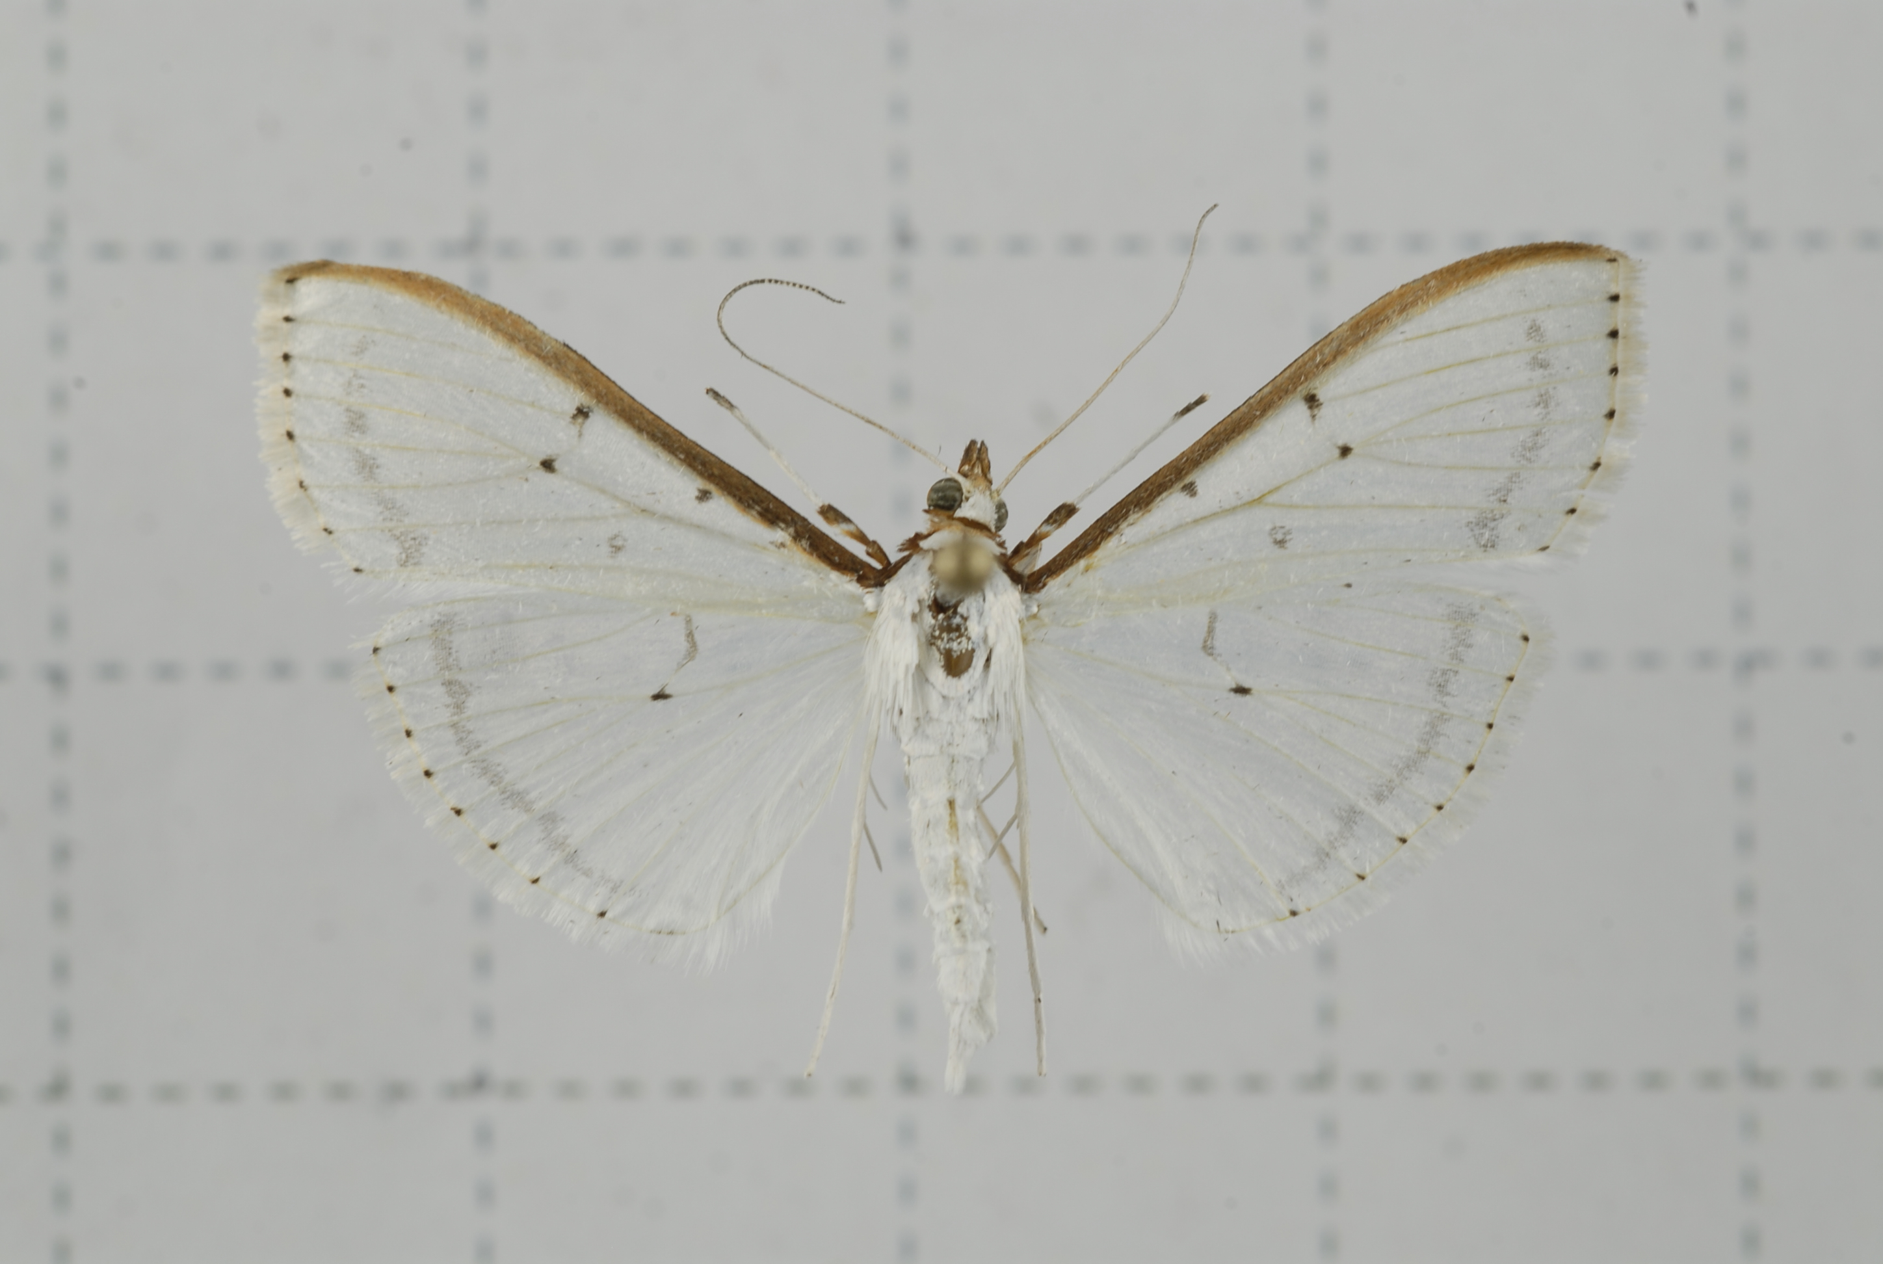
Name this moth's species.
Palpita asiaticalis
